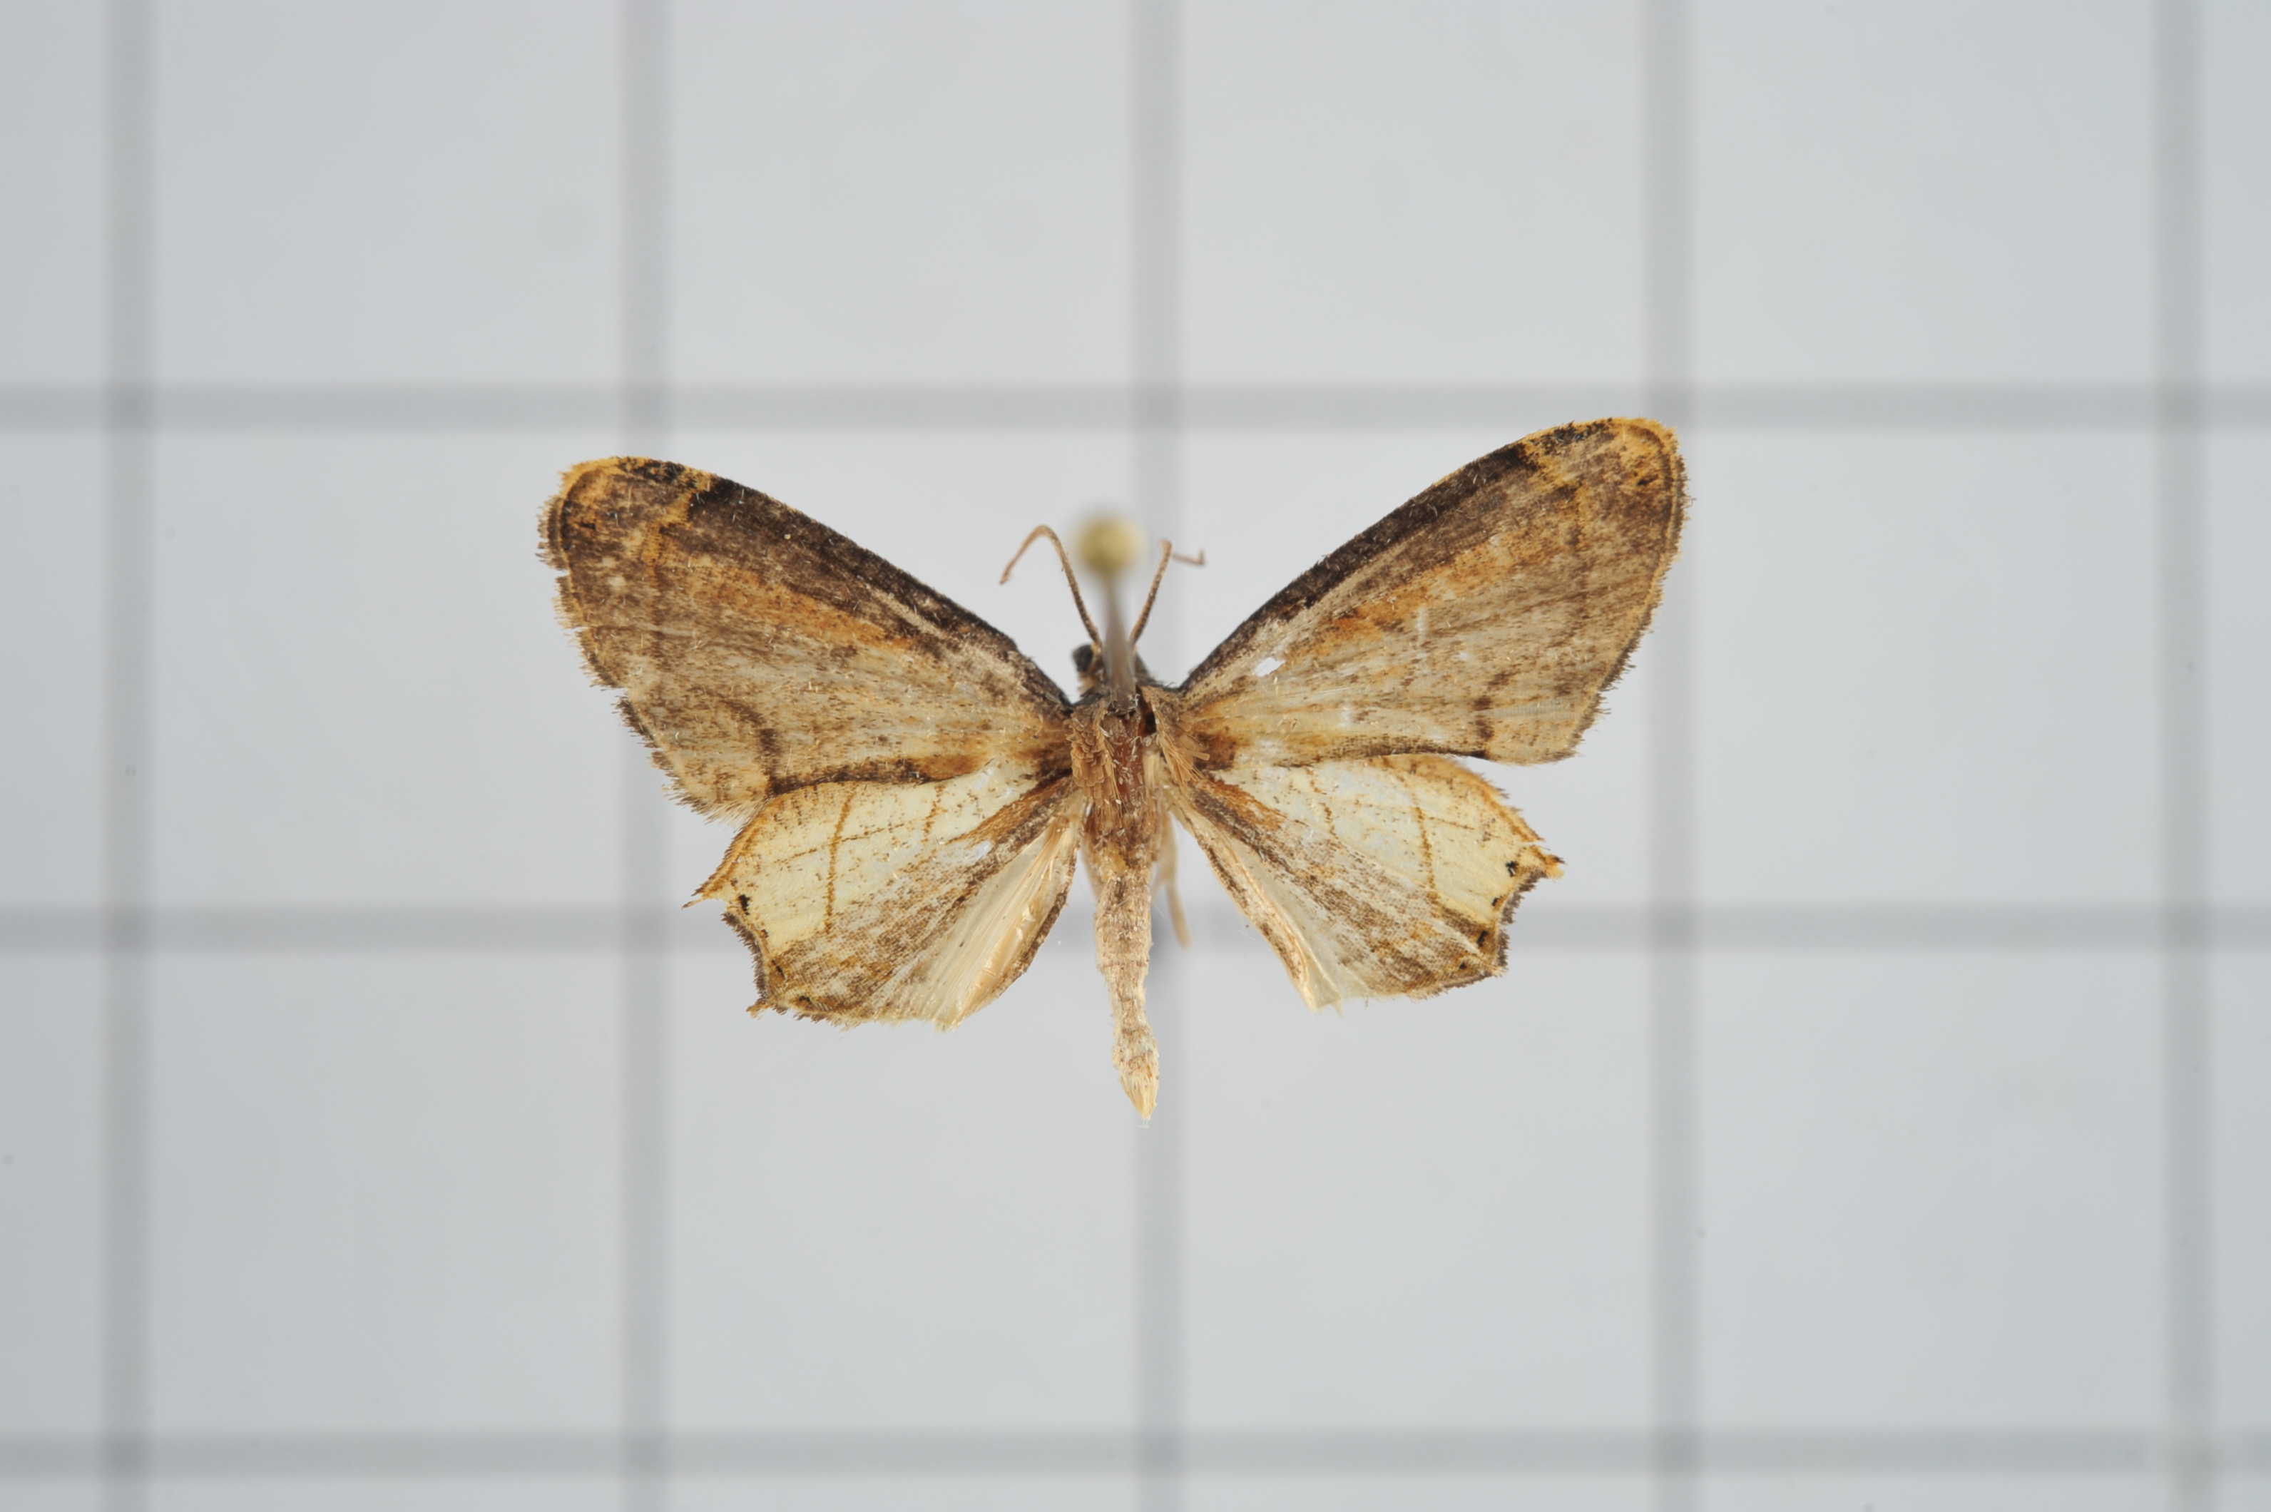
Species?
Warreniplema fumicosta
